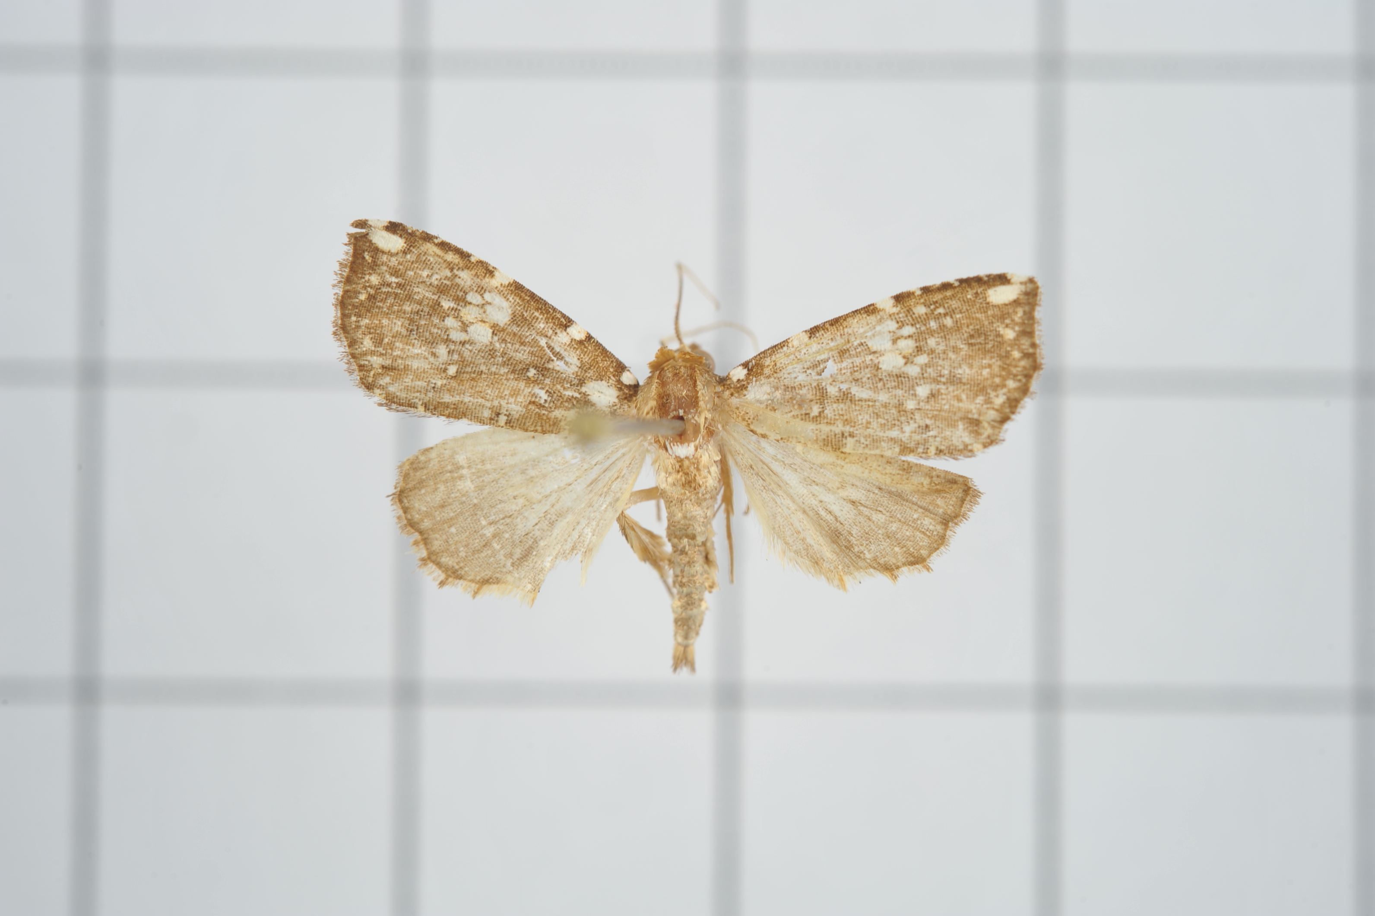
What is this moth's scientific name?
Rivula niveipuncta
